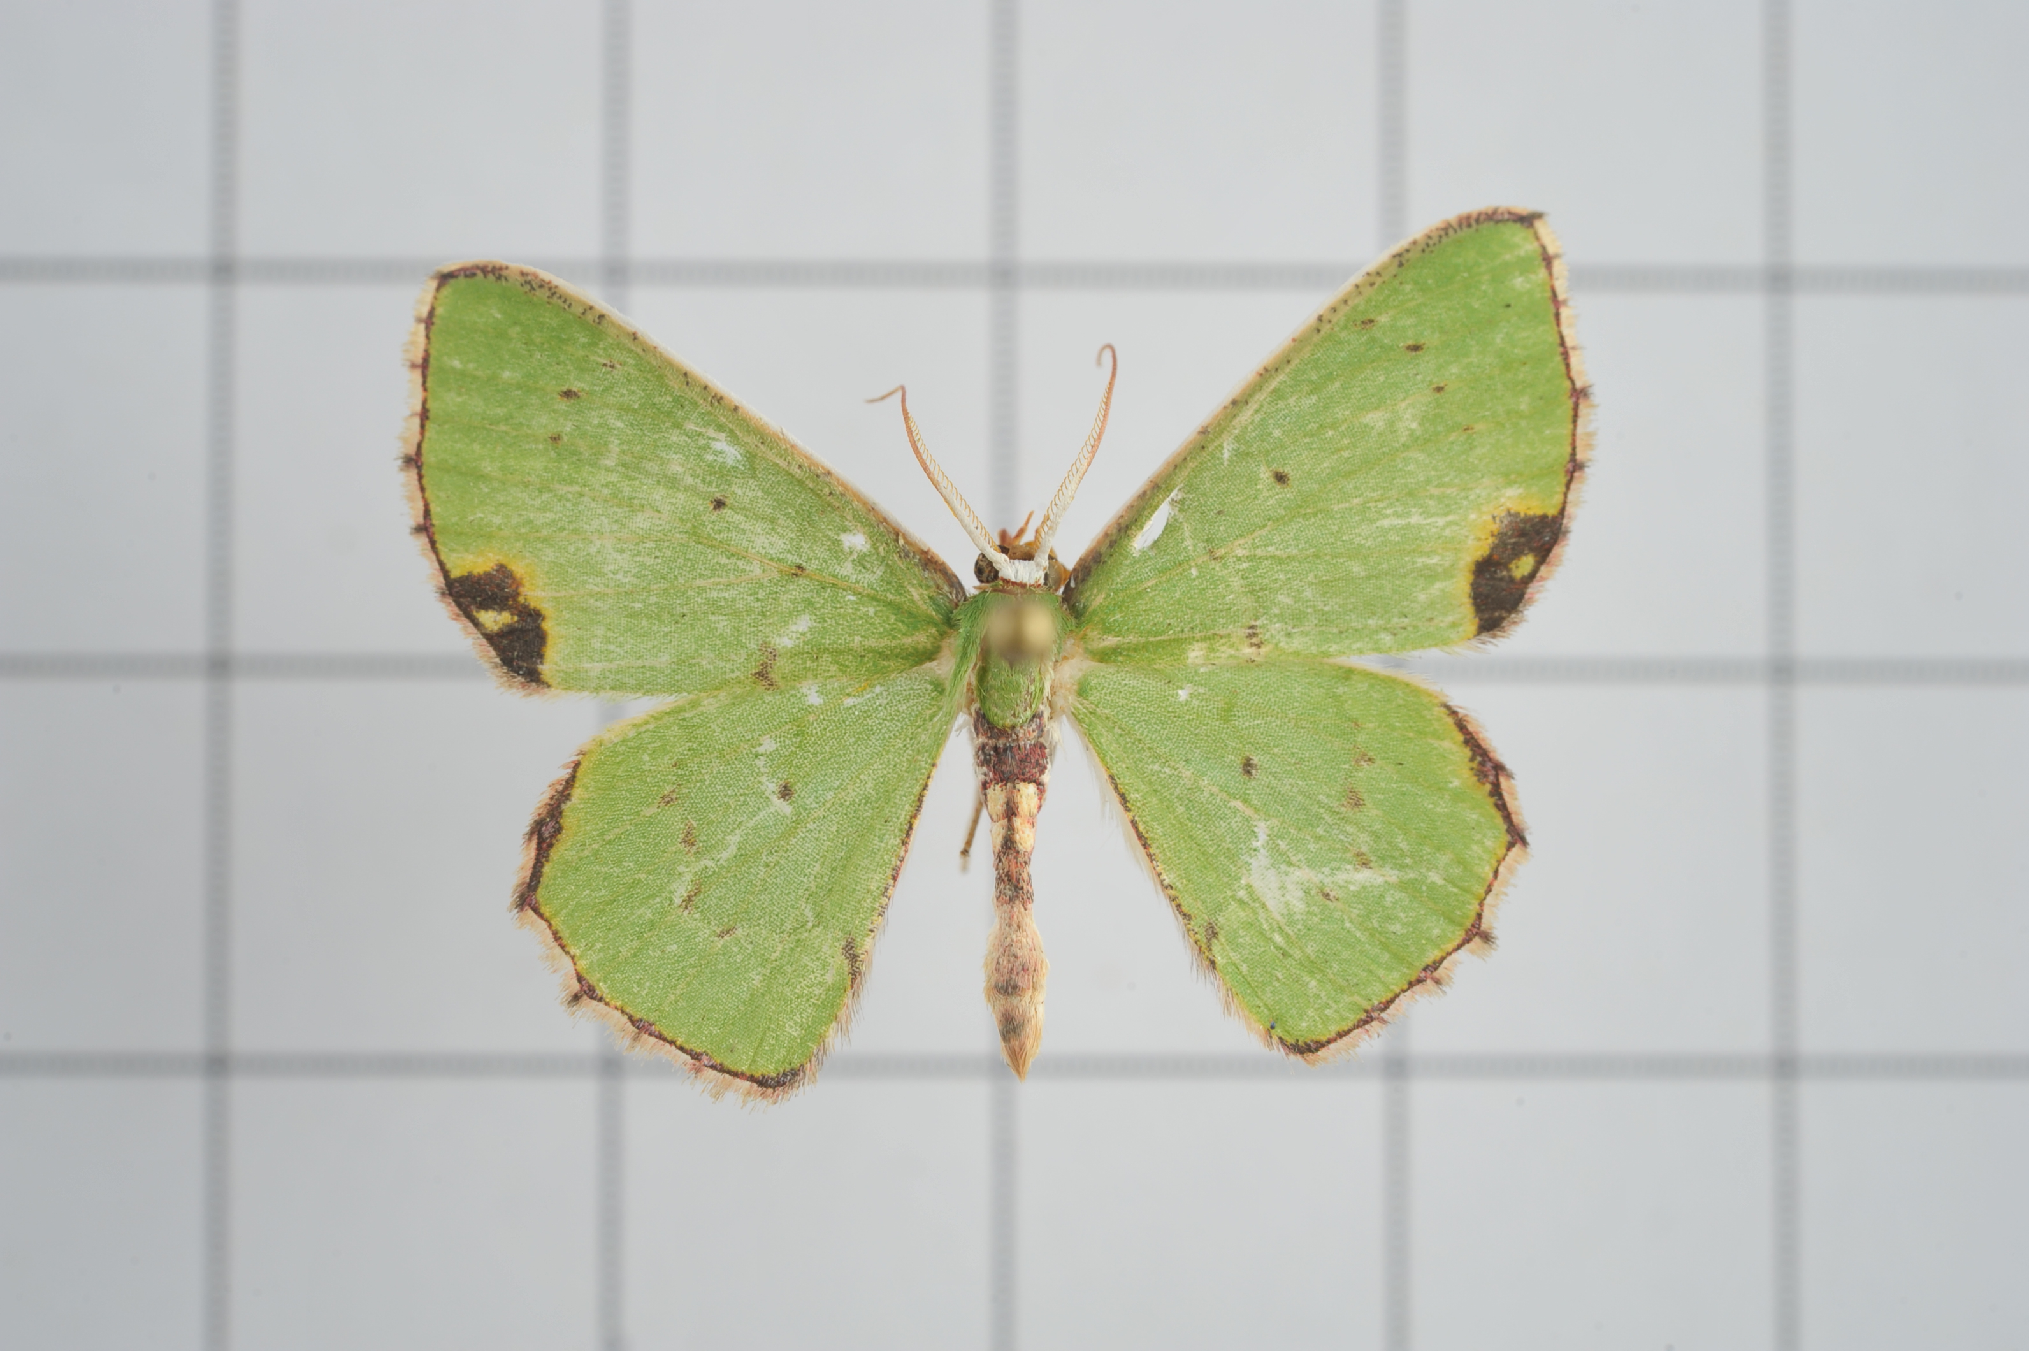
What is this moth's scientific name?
Spaniocentra hollowayi
